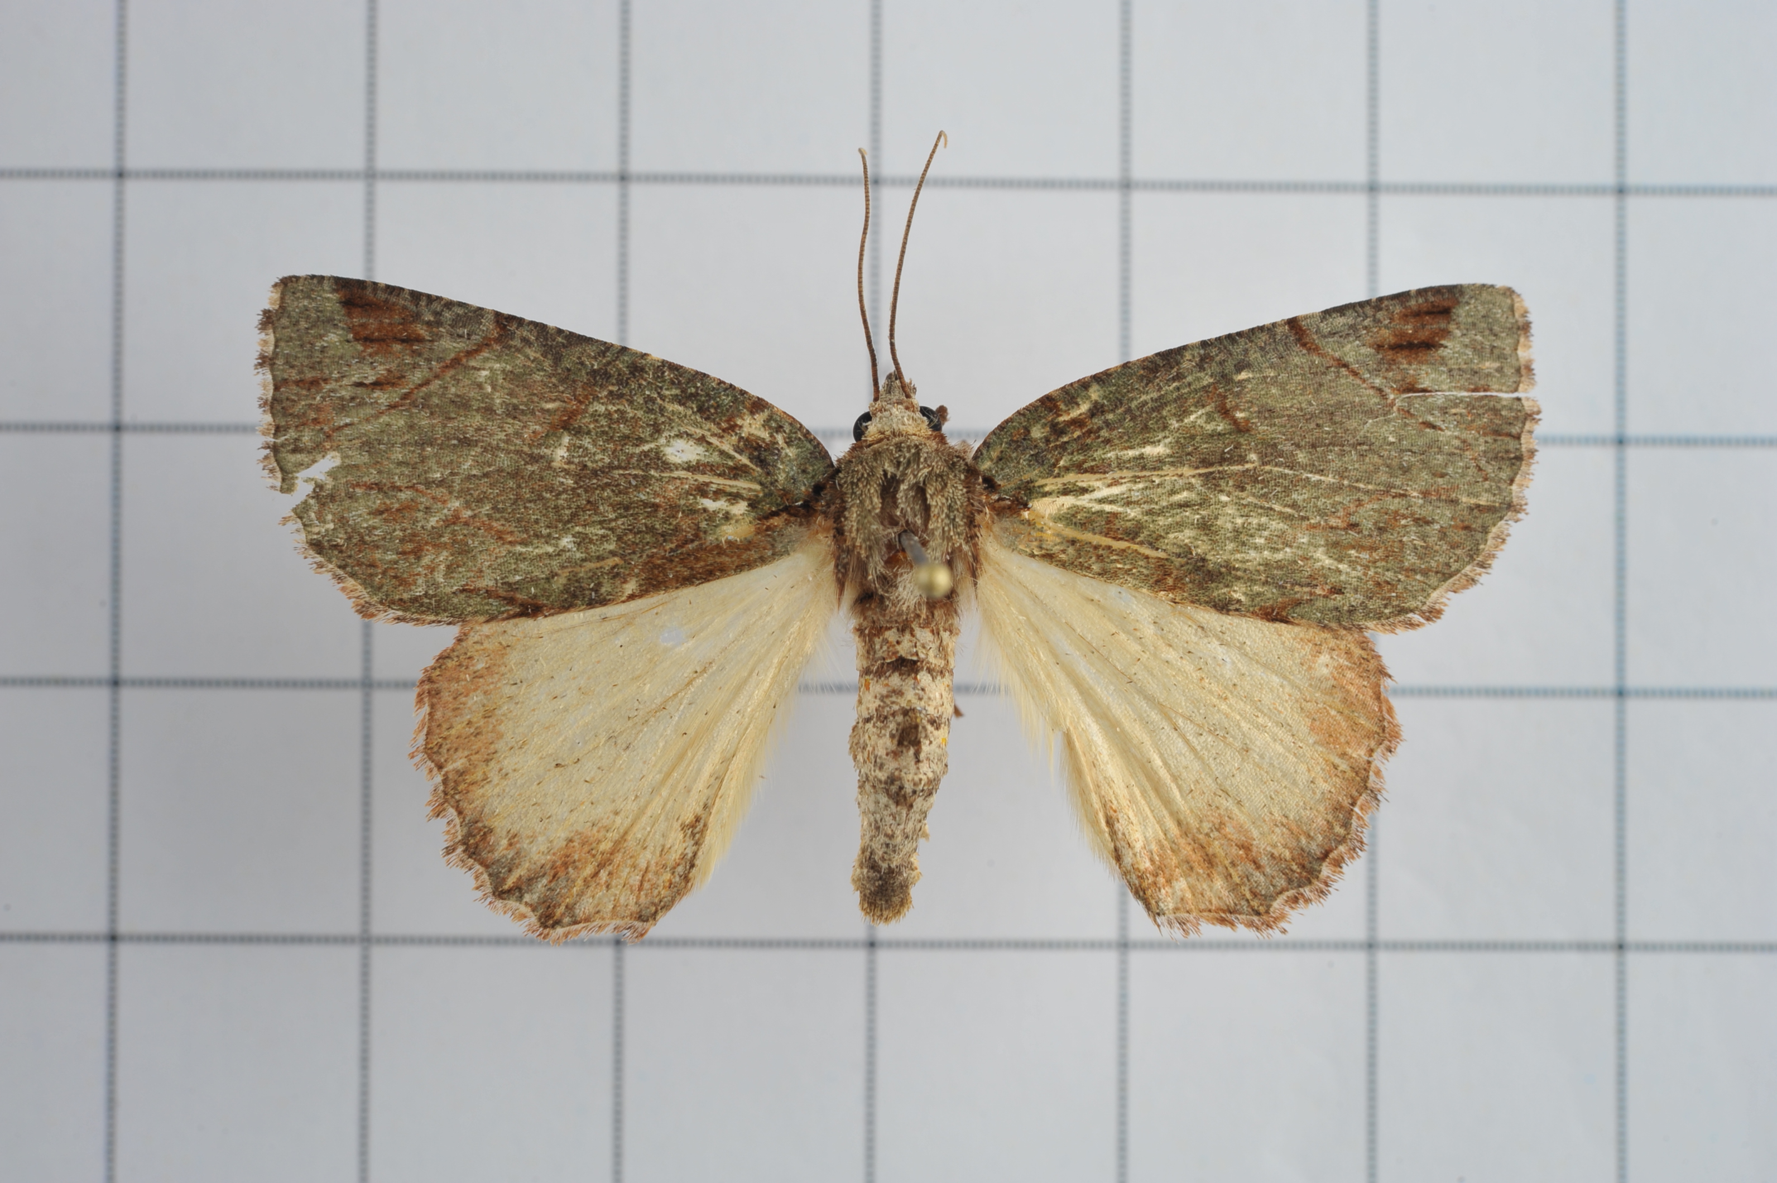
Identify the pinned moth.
Dindica purpurata
